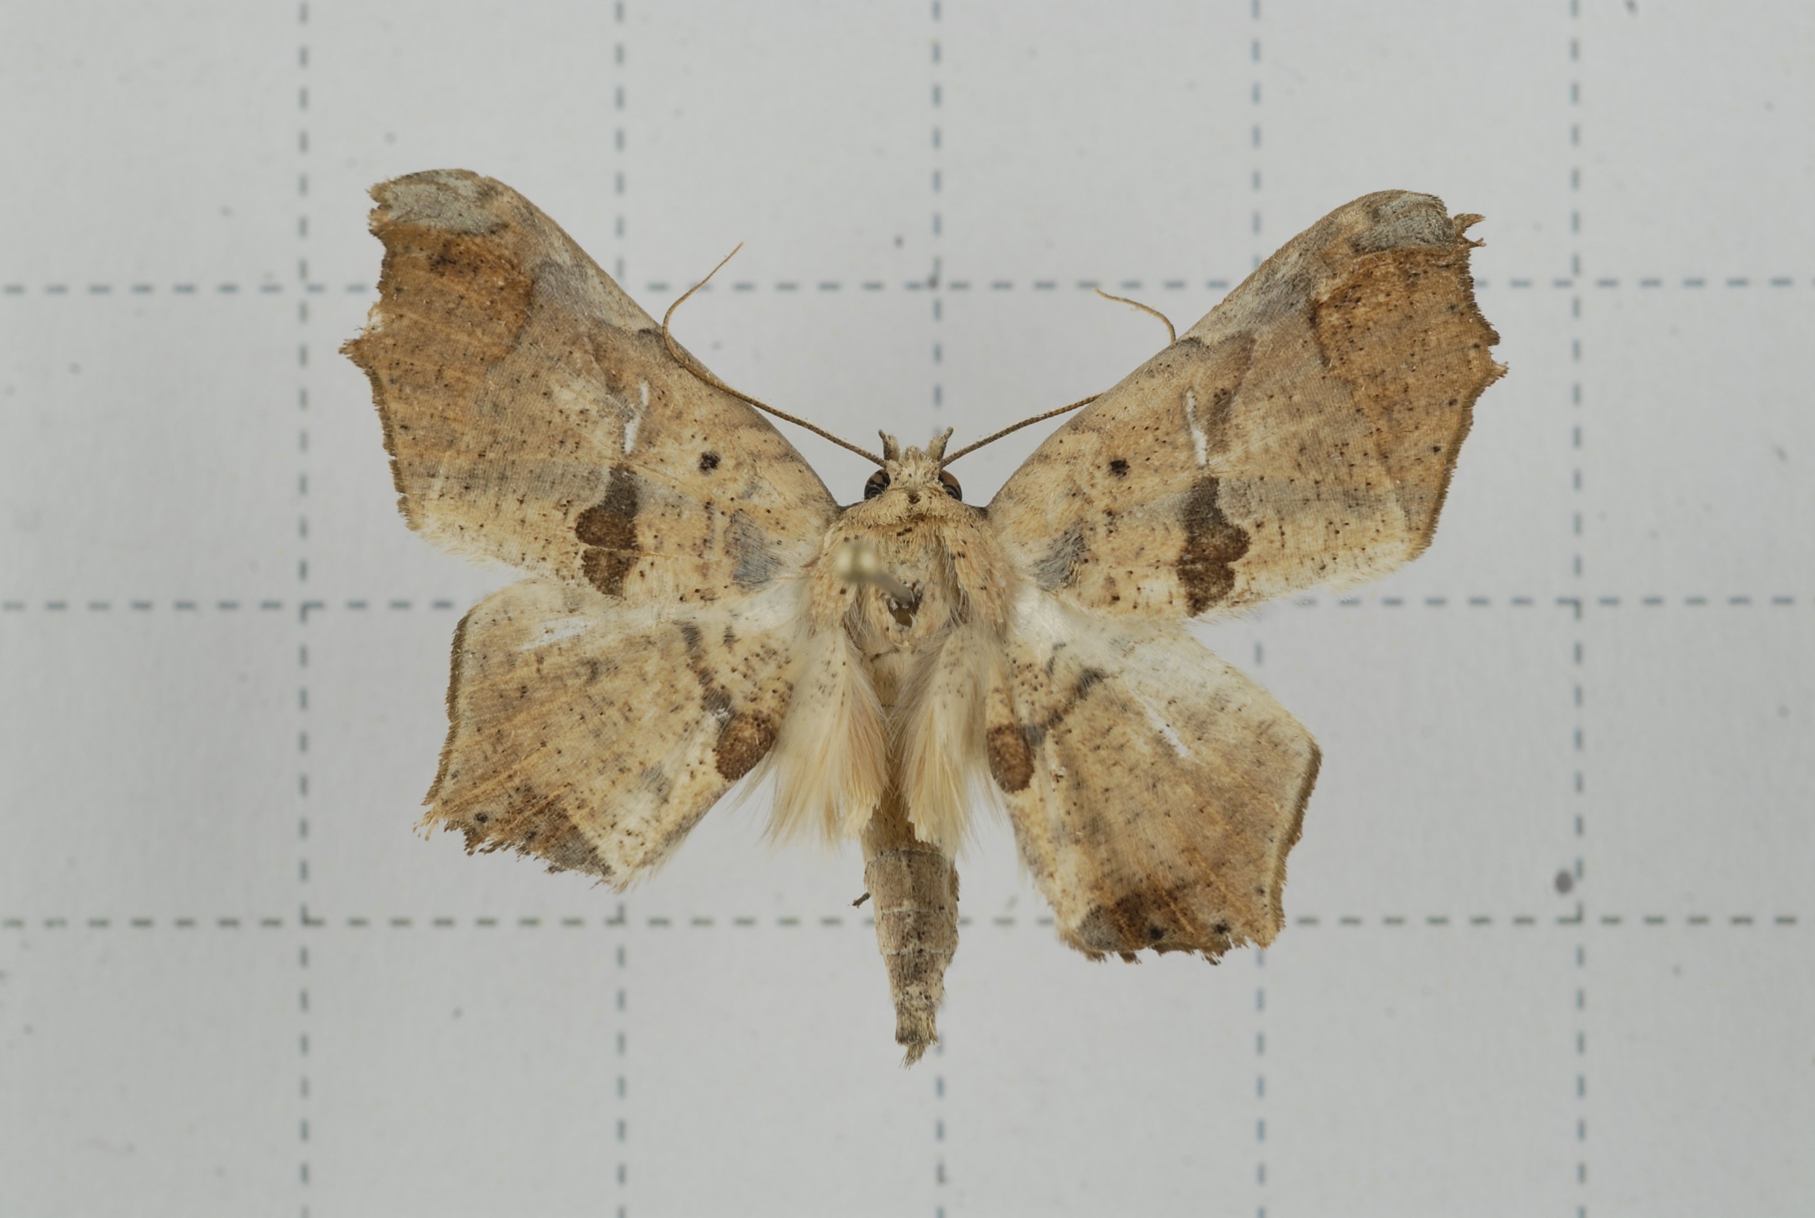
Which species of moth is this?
Semiothisops macariata
